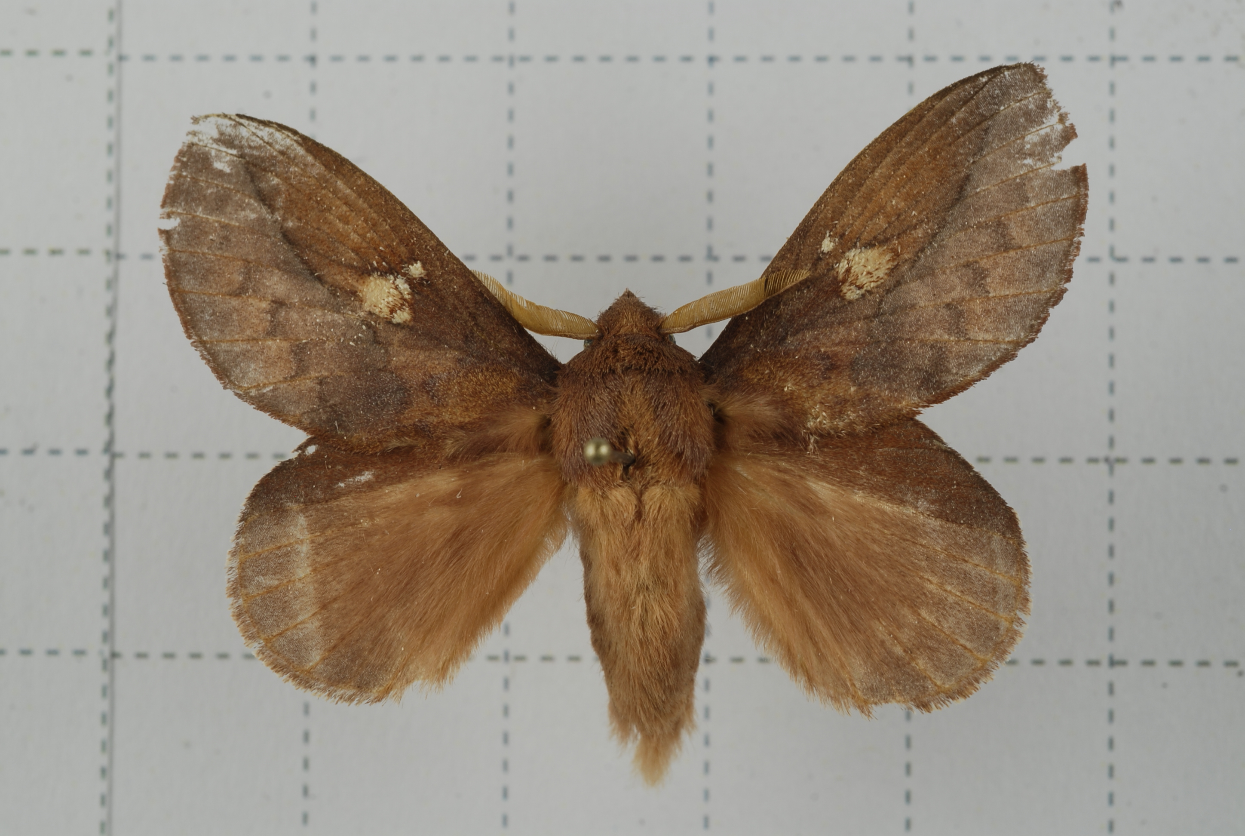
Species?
Euthrix laeta arina
